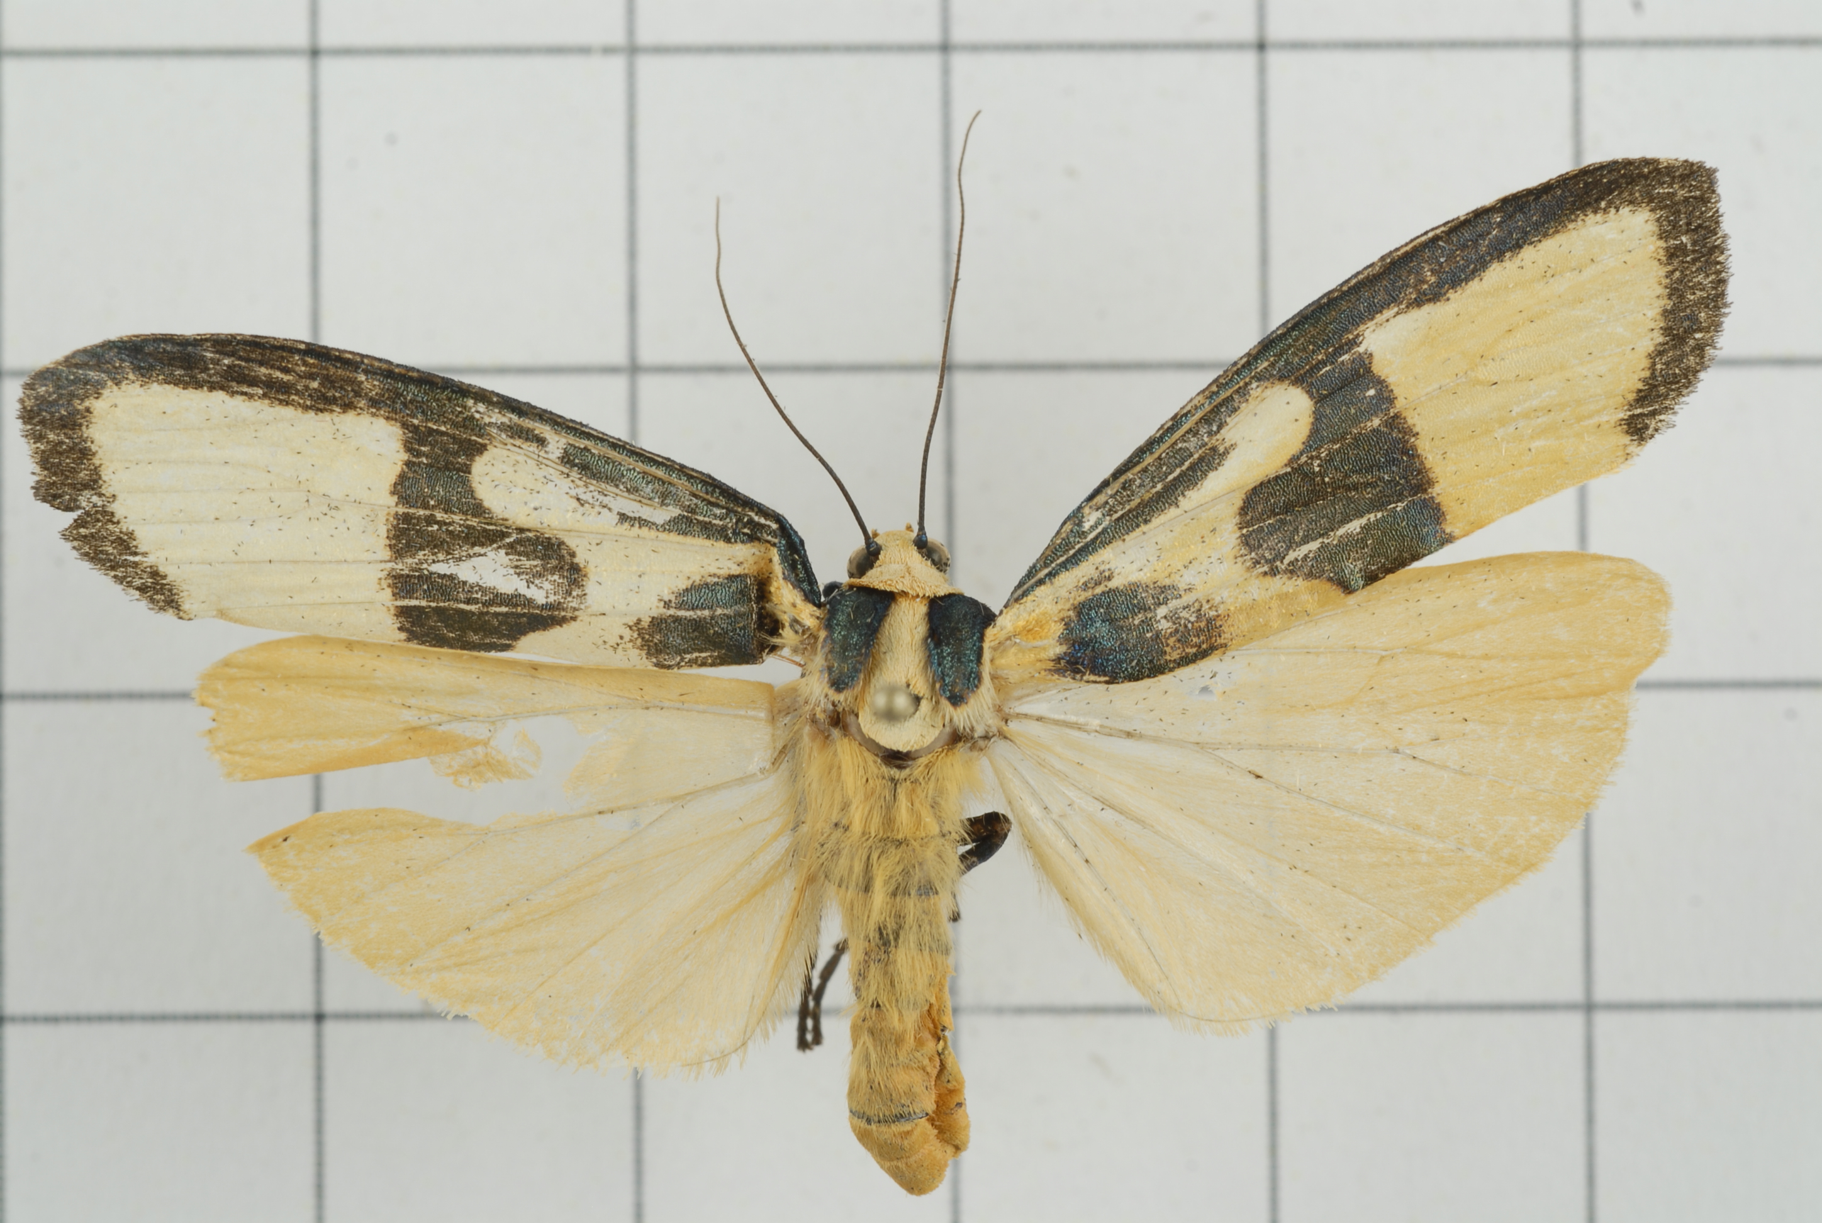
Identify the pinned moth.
Chrysaeglia magnifica
